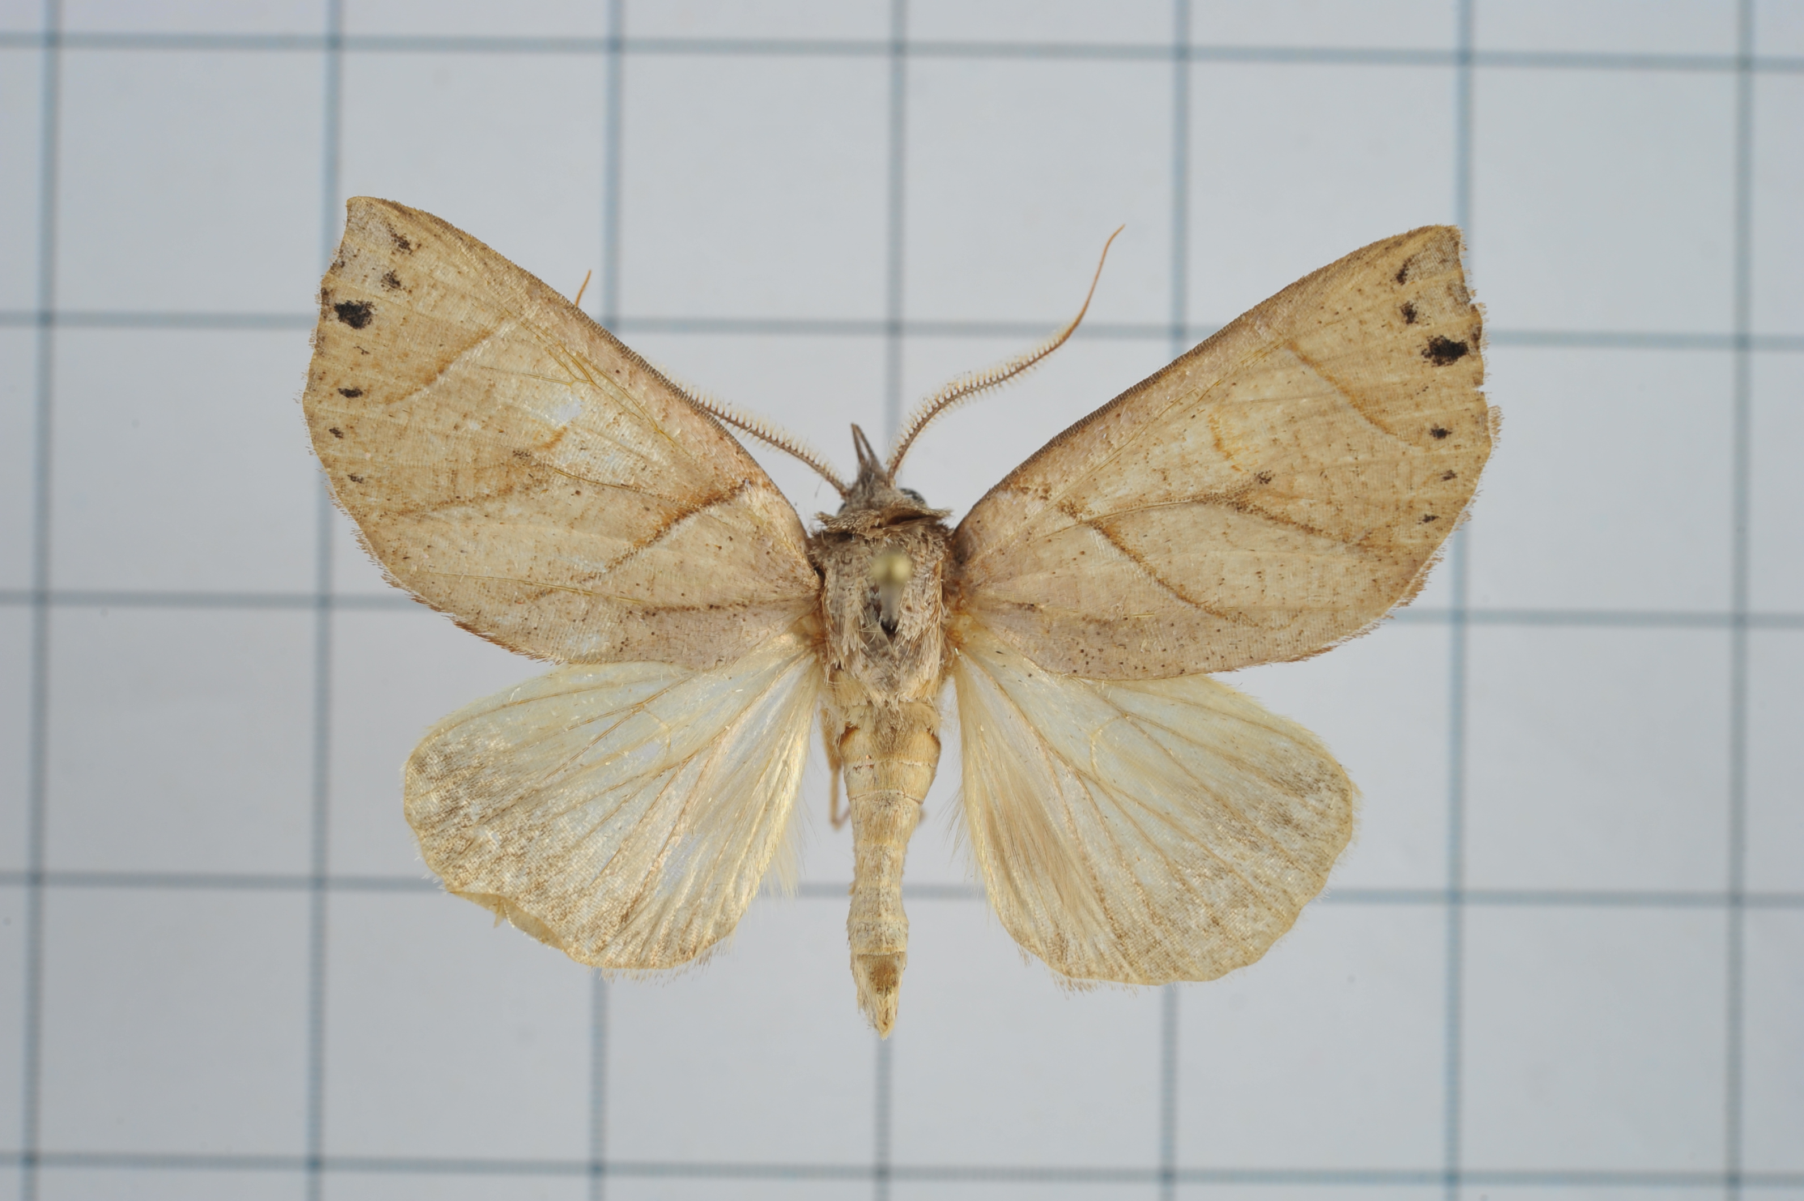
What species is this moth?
Pterogonia taiwanensis
